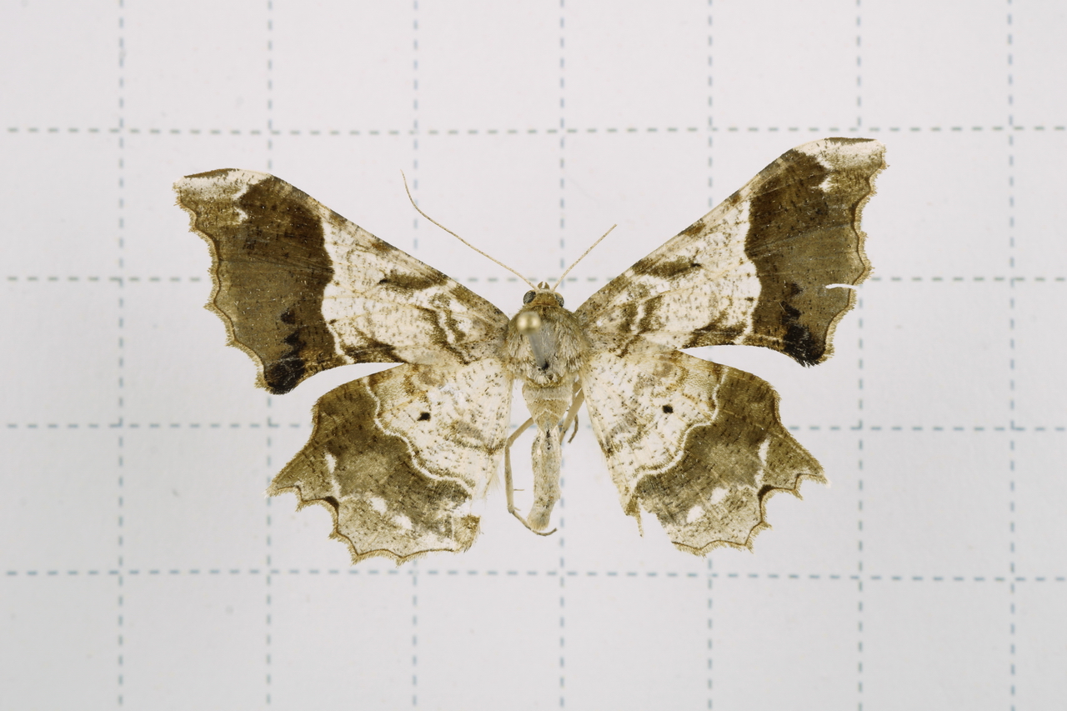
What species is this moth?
Krananda oliveomarginata
